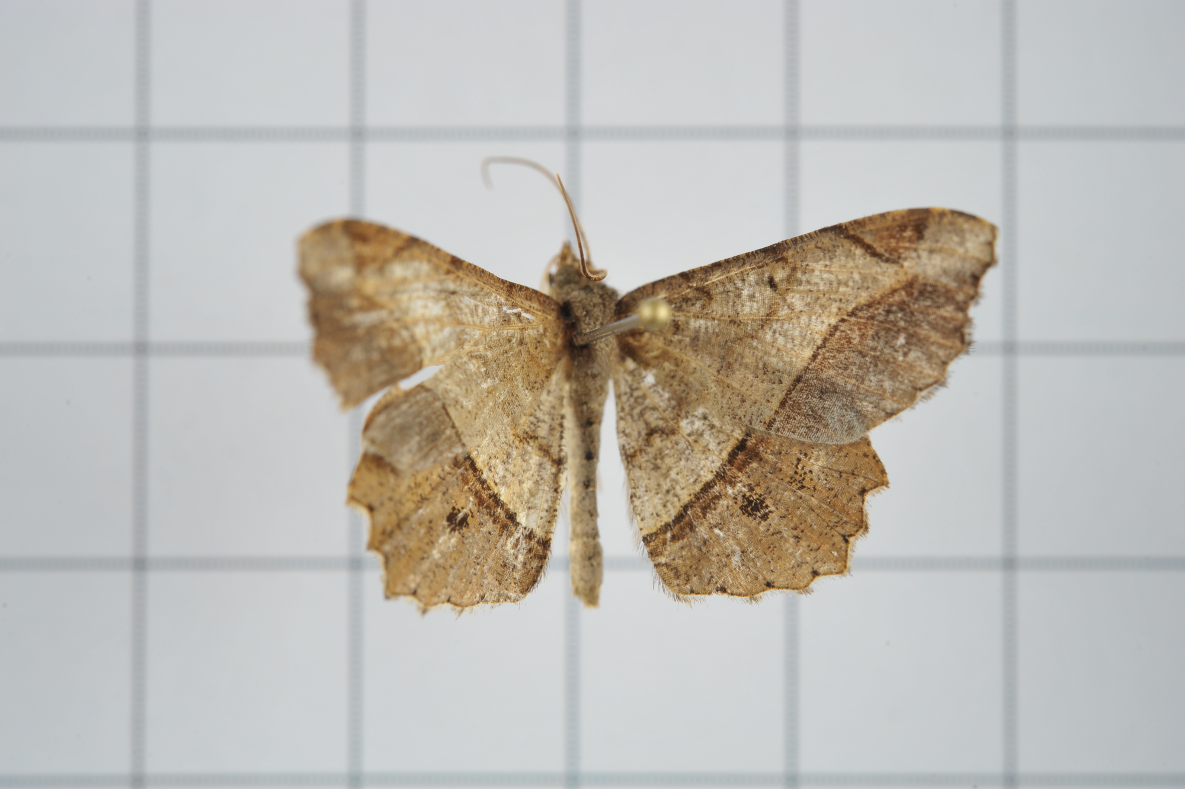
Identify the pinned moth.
Chiasmia monticolaria notia
